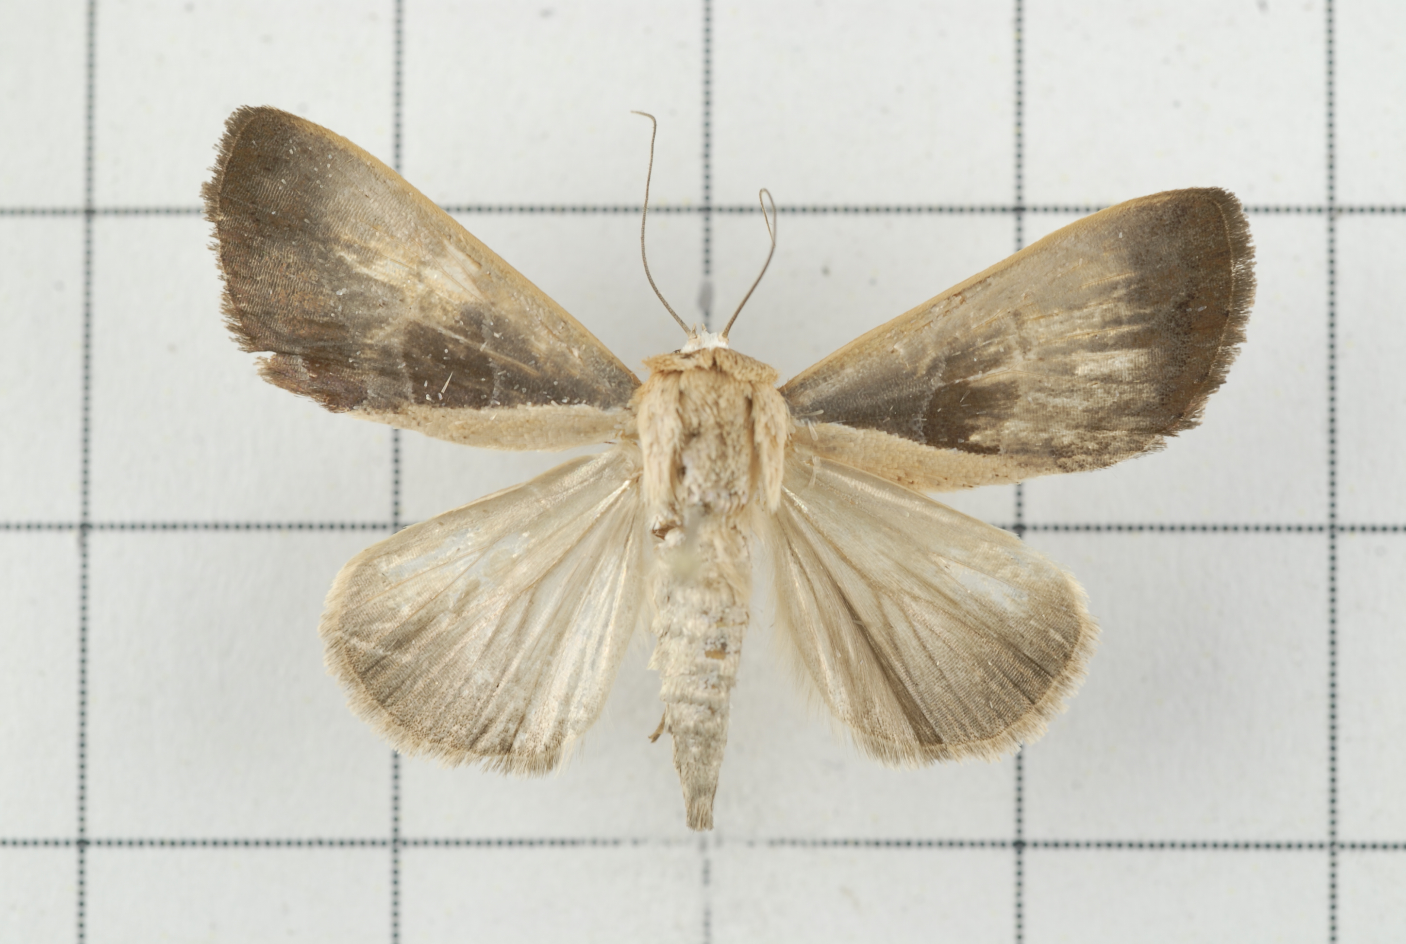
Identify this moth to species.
Westermannia elliptica elliptica
